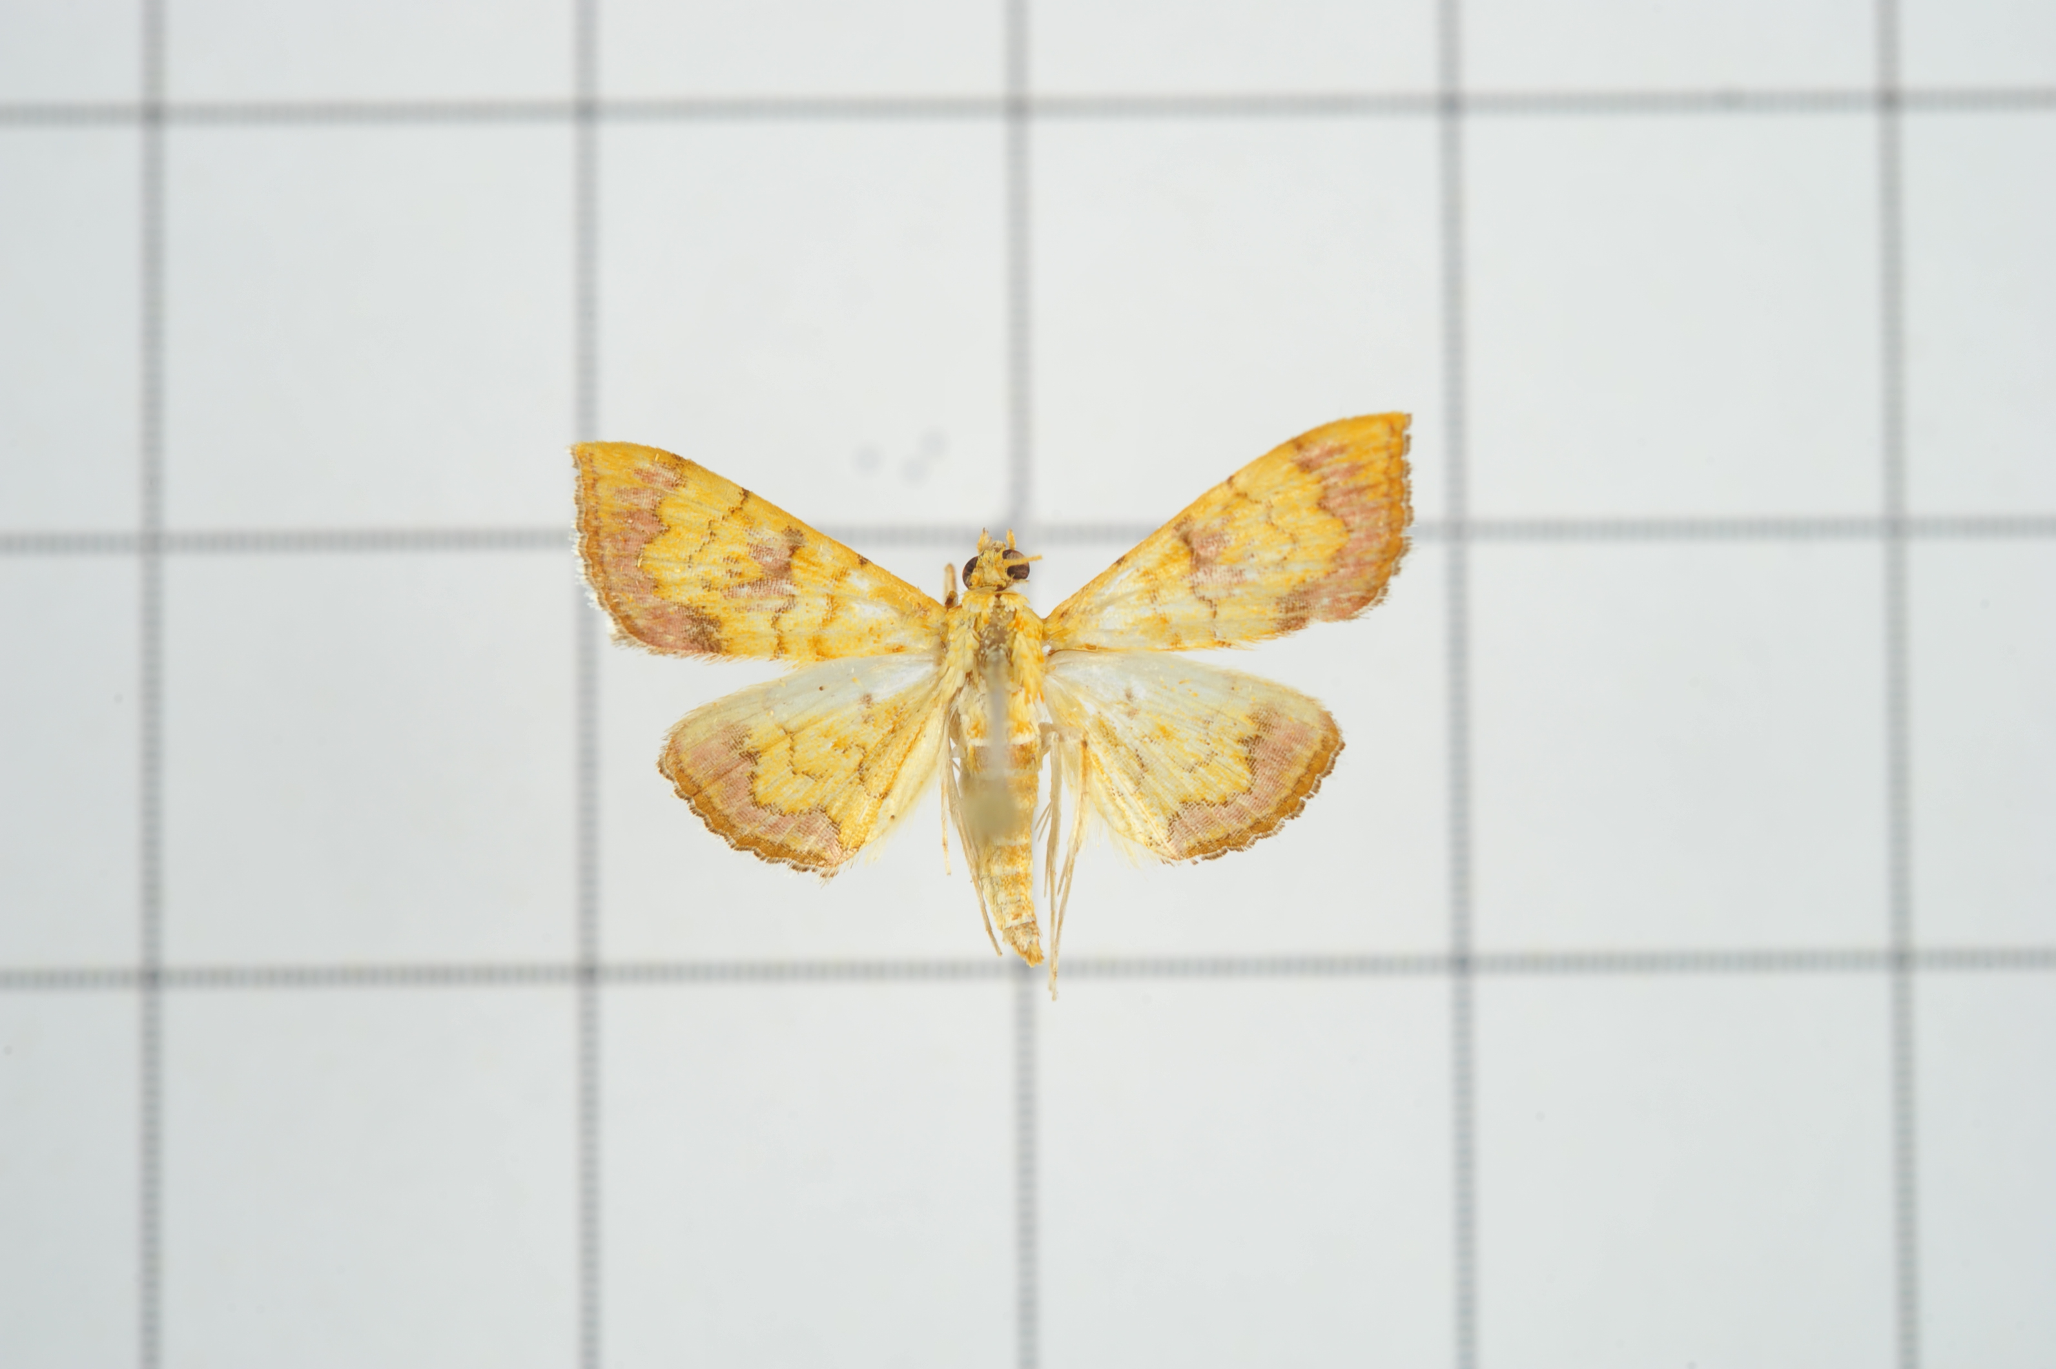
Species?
Isocentris filalis
